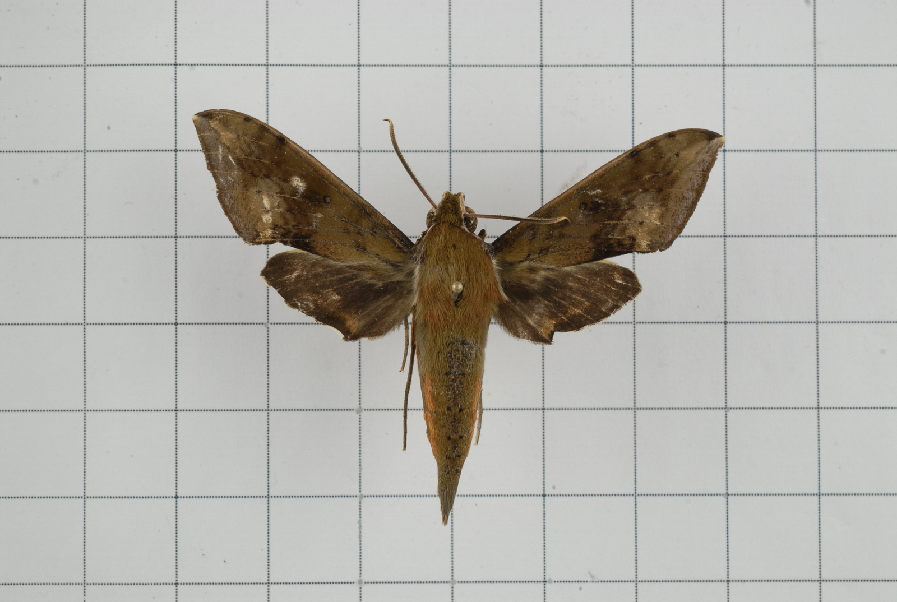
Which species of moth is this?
Rhagastis binoculata
